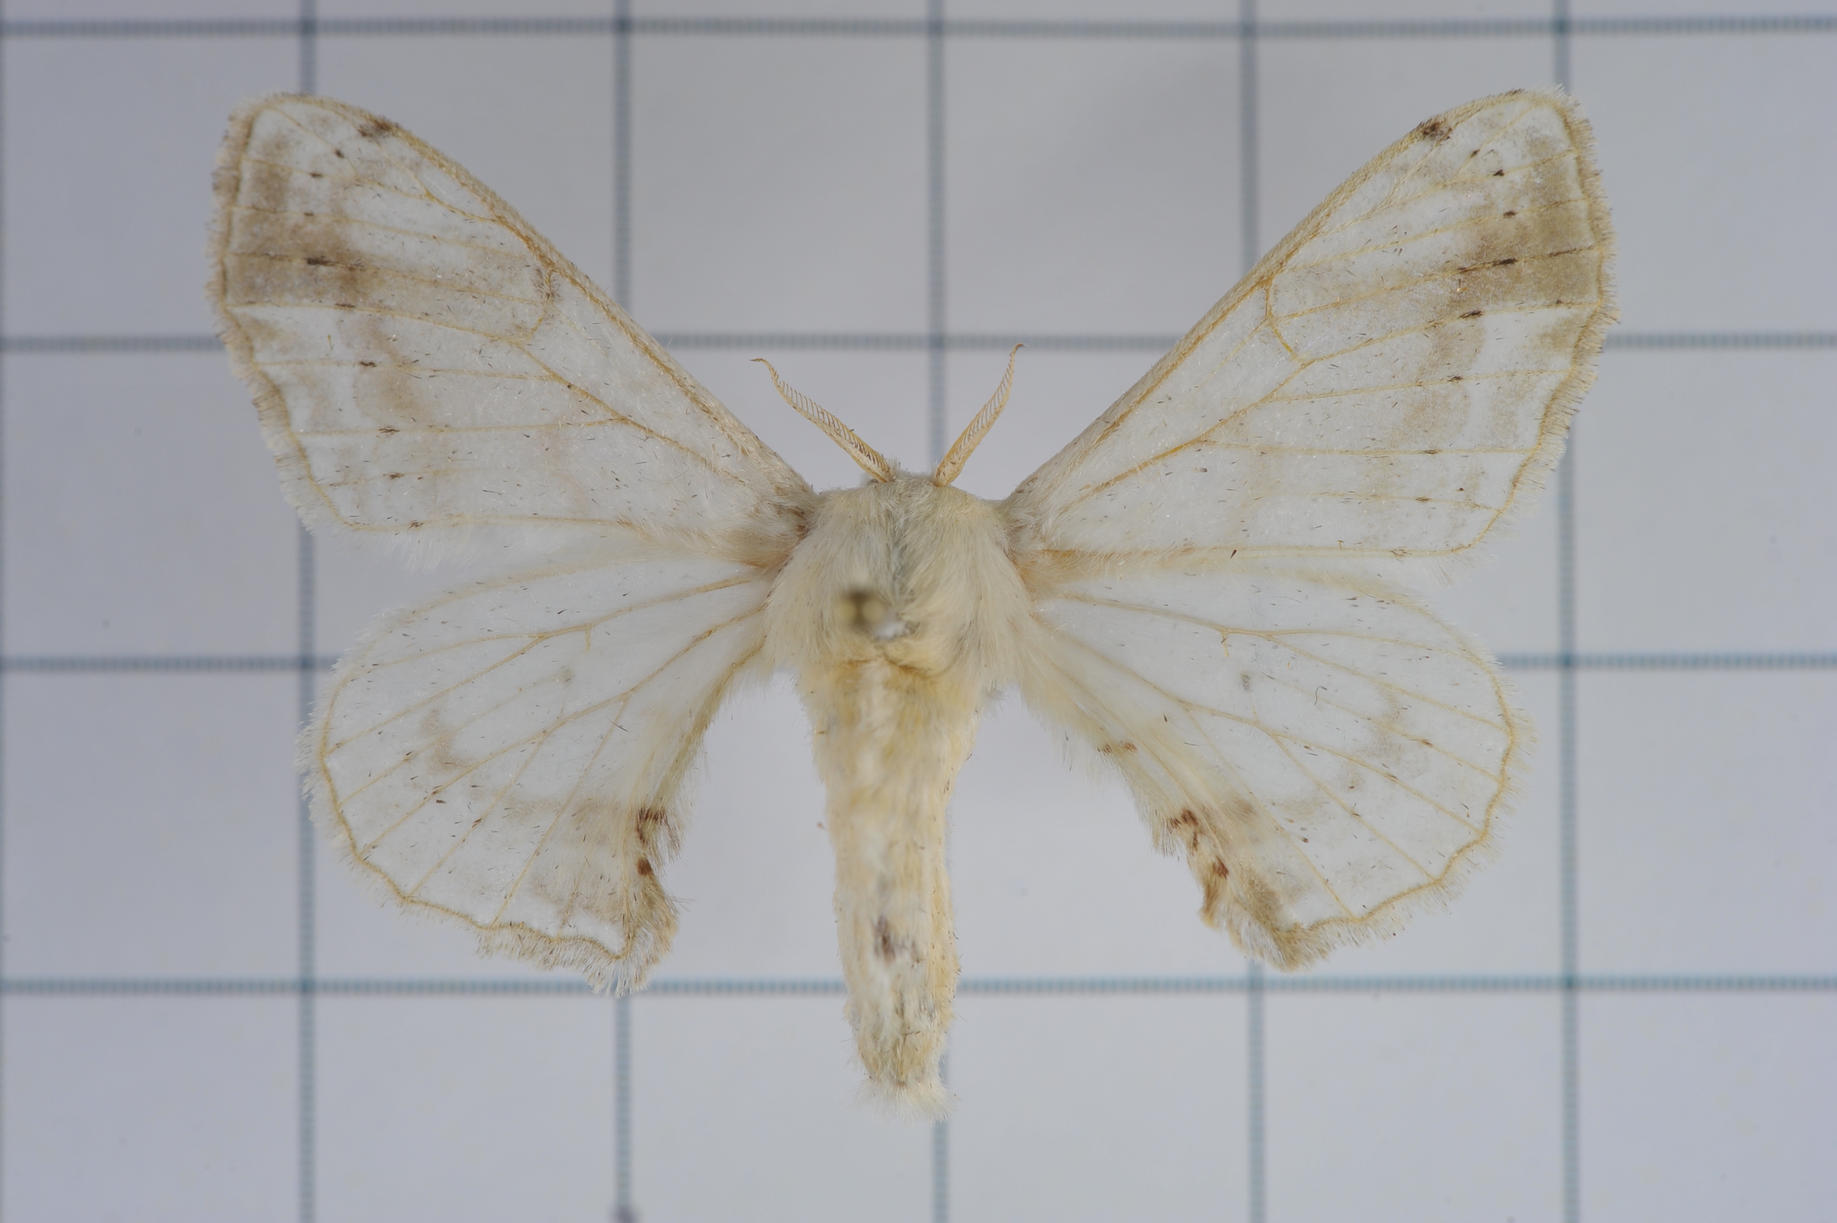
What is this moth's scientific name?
Ernolatia moorei
